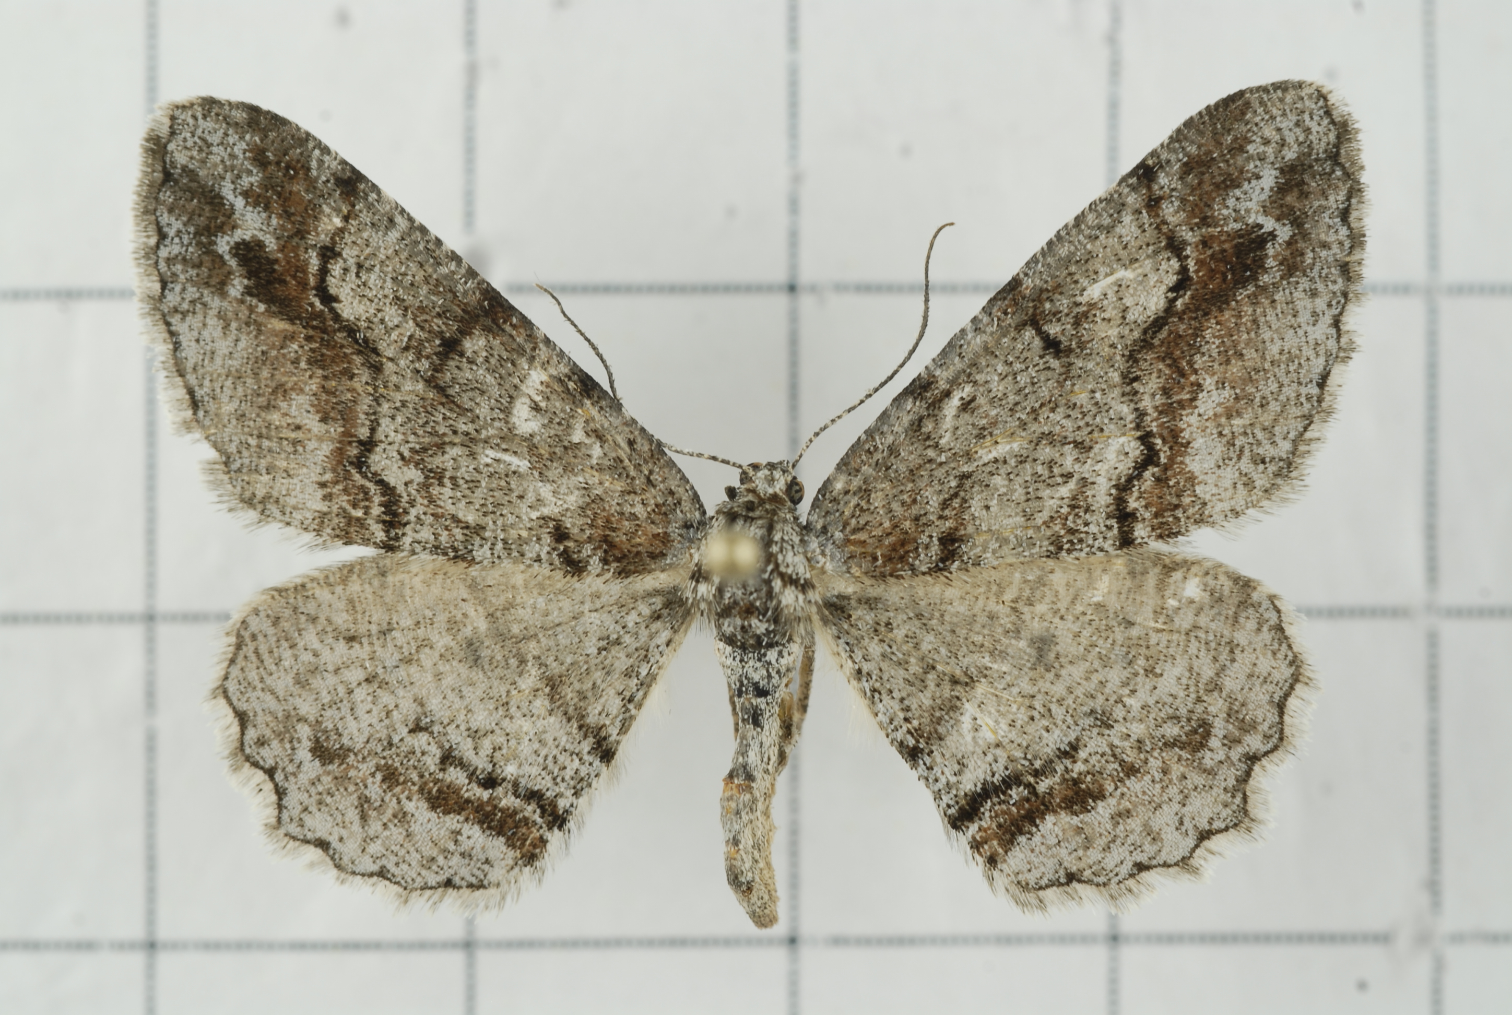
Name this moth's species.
Rikiosatoa fucataria
